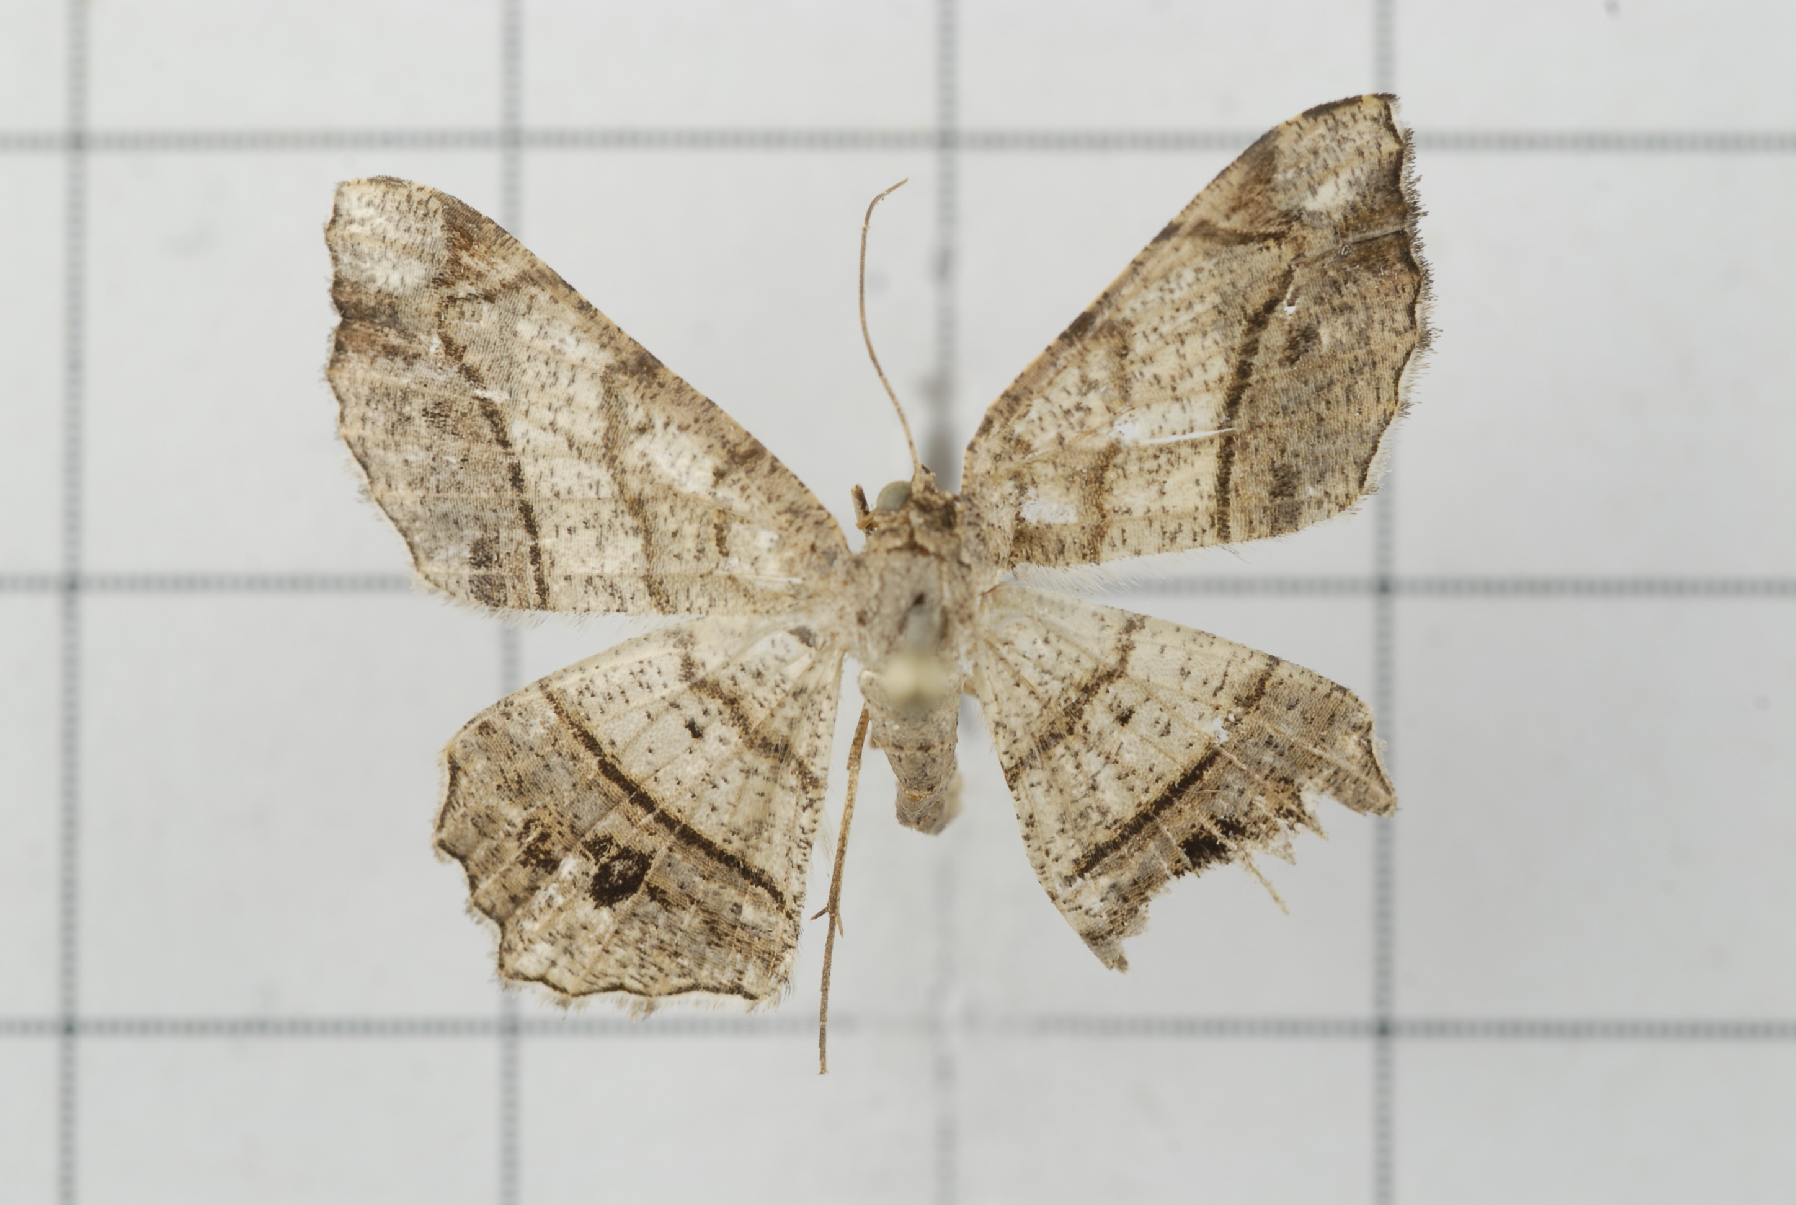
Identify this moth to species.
Chiasmia intermediaria
